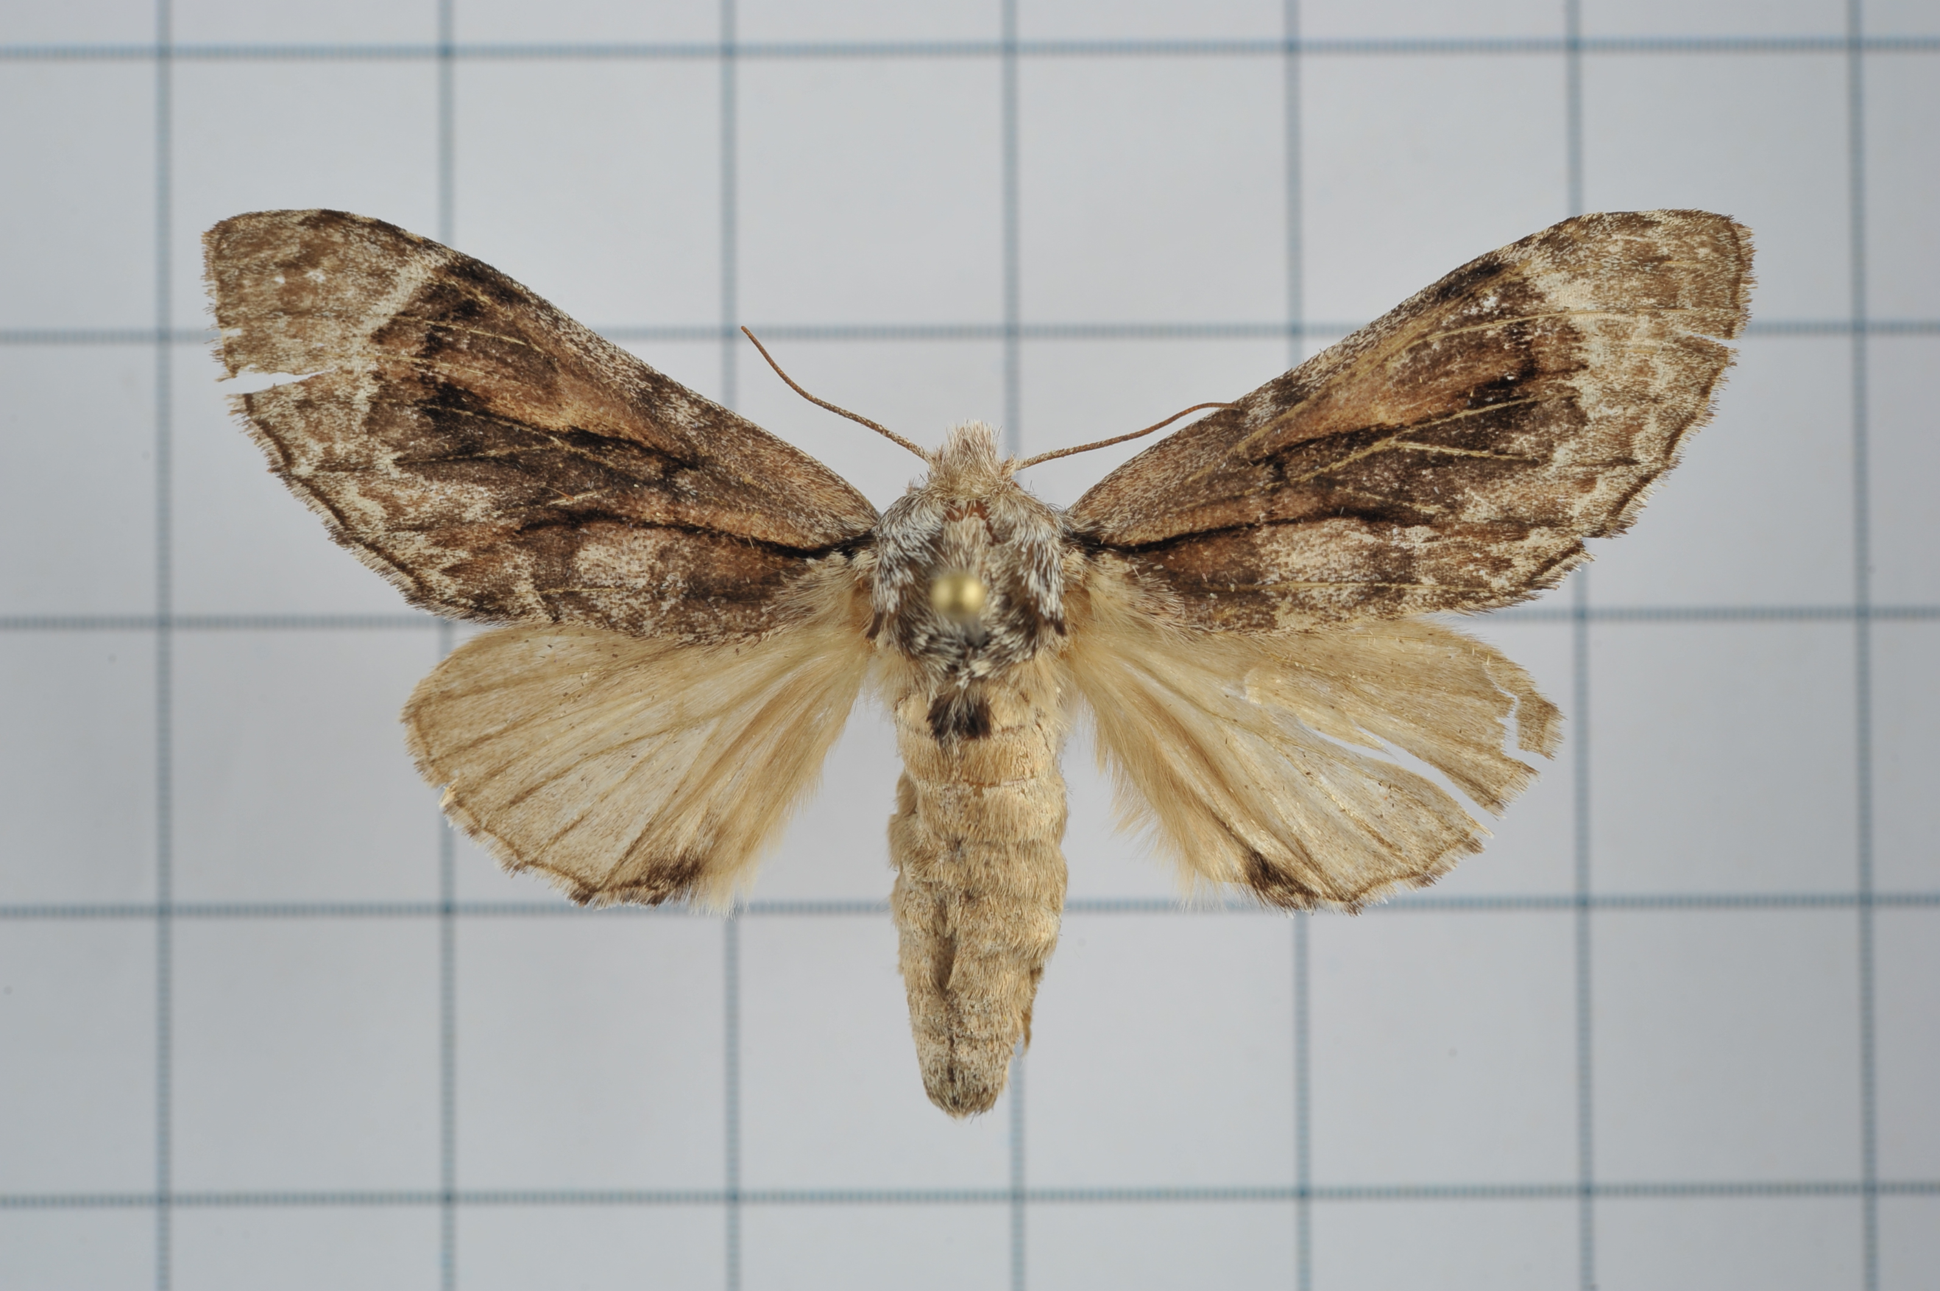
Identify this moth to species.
Fentonia baibarana
